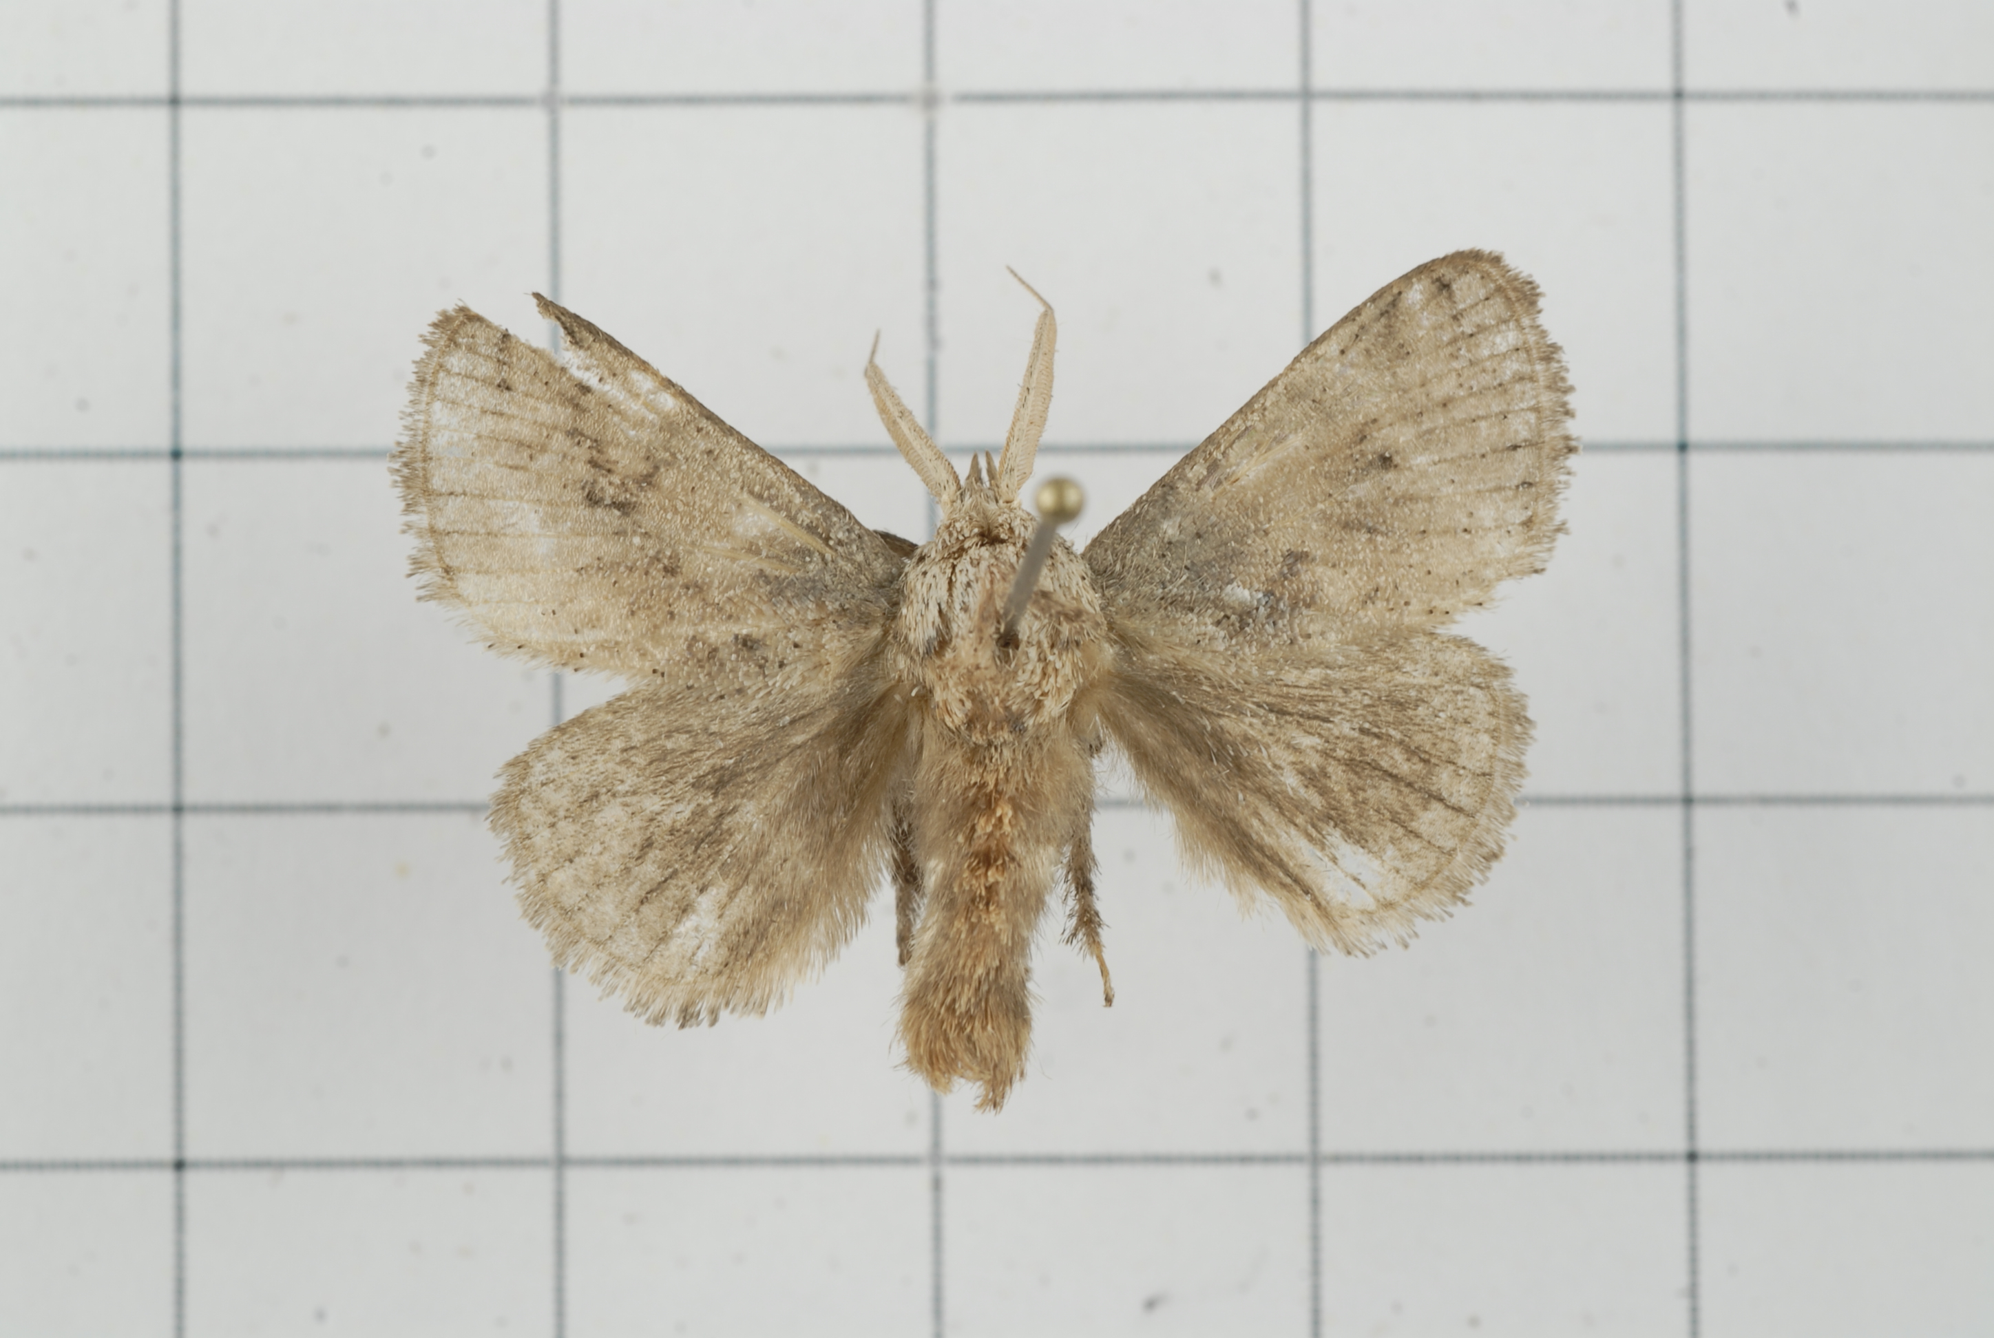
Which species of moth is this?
Susica sinensis
